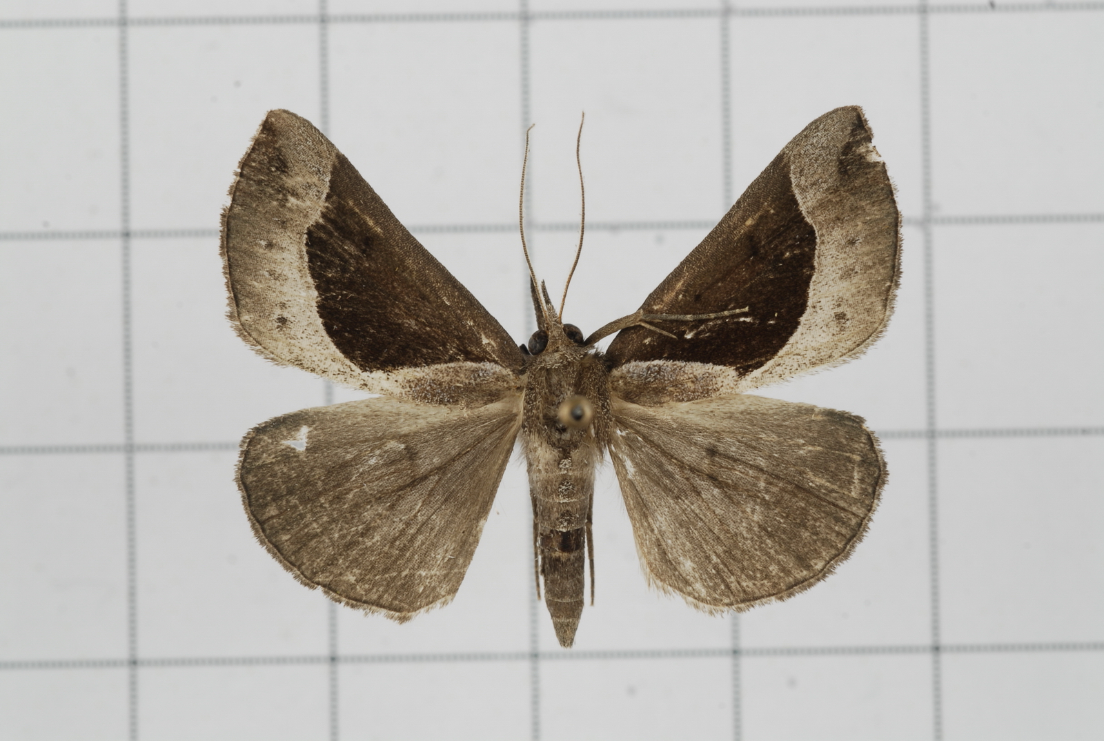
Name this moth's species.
Hypena taiwana
